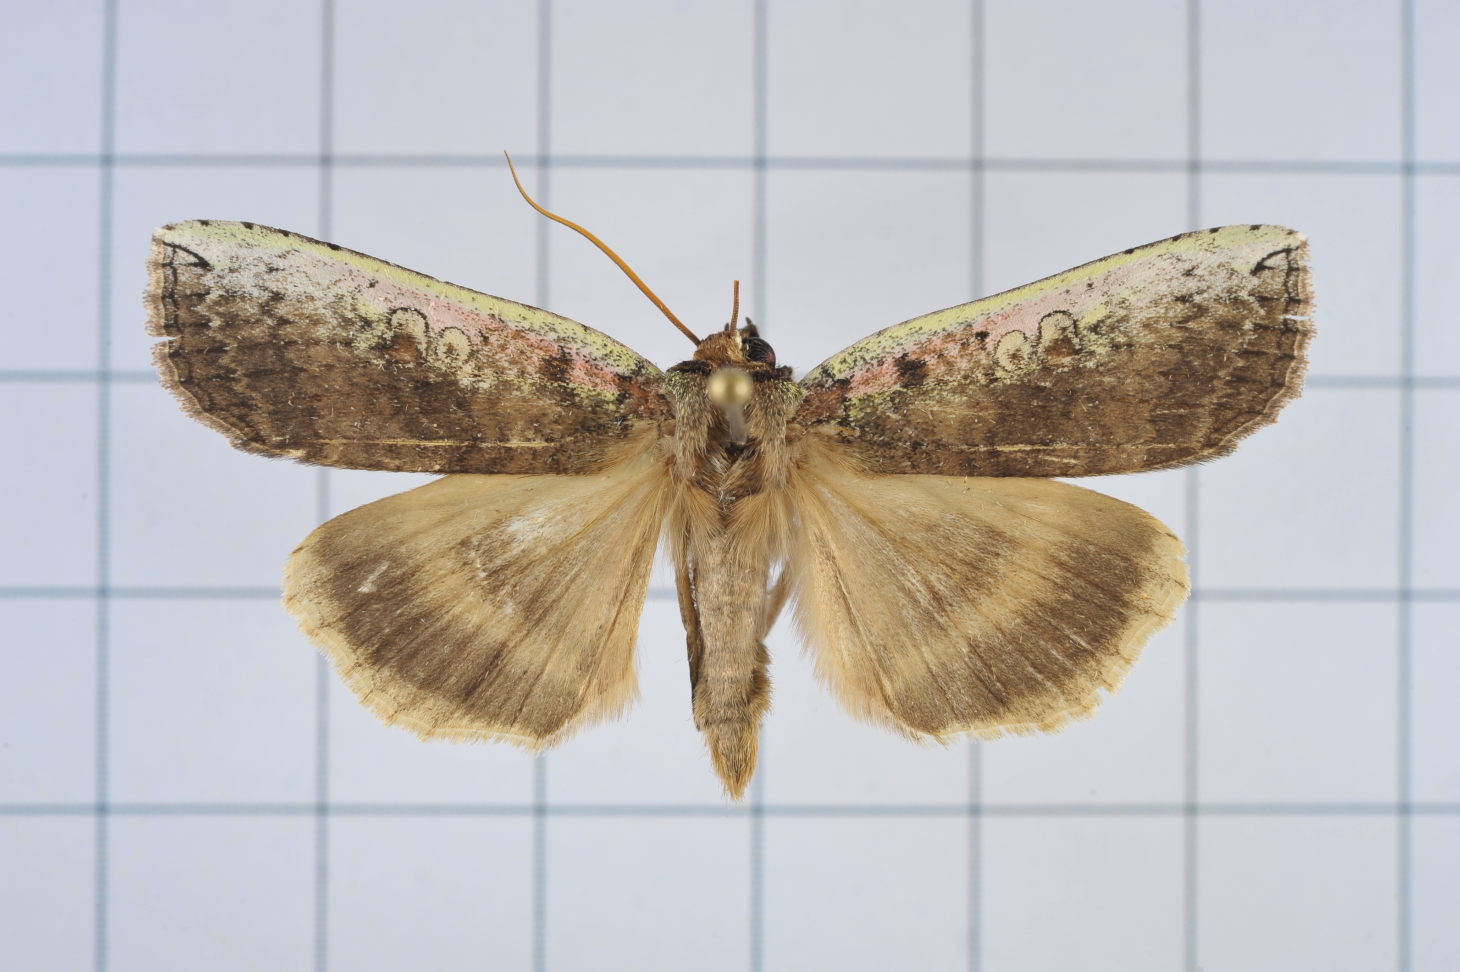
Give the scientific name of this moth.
Tethea oberthueri taiwana
